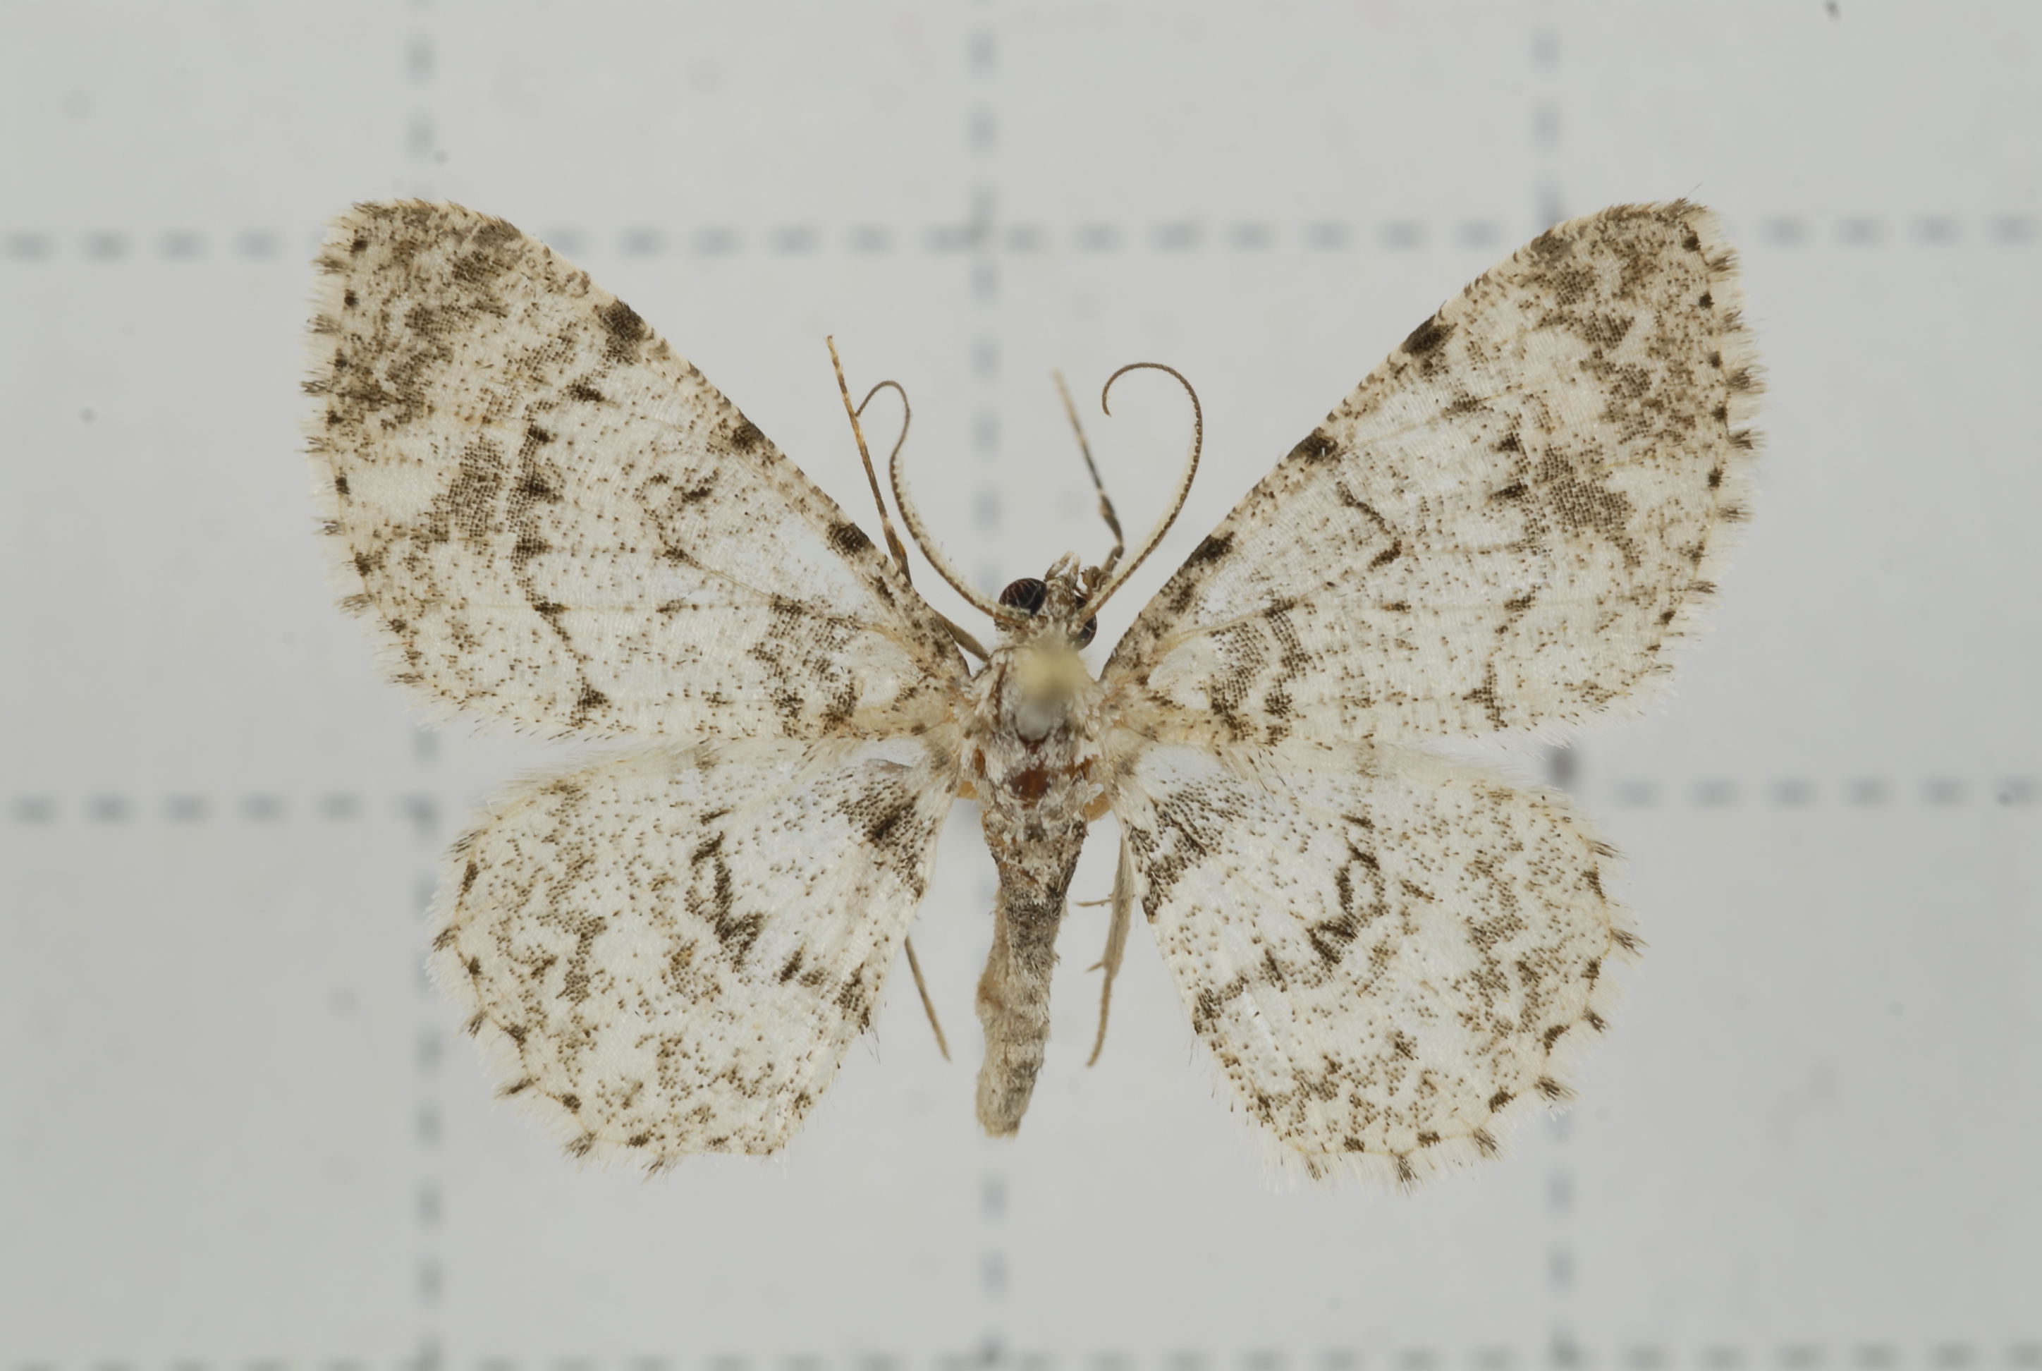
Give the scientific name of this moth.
Myrioblephara simplaria simplaria
